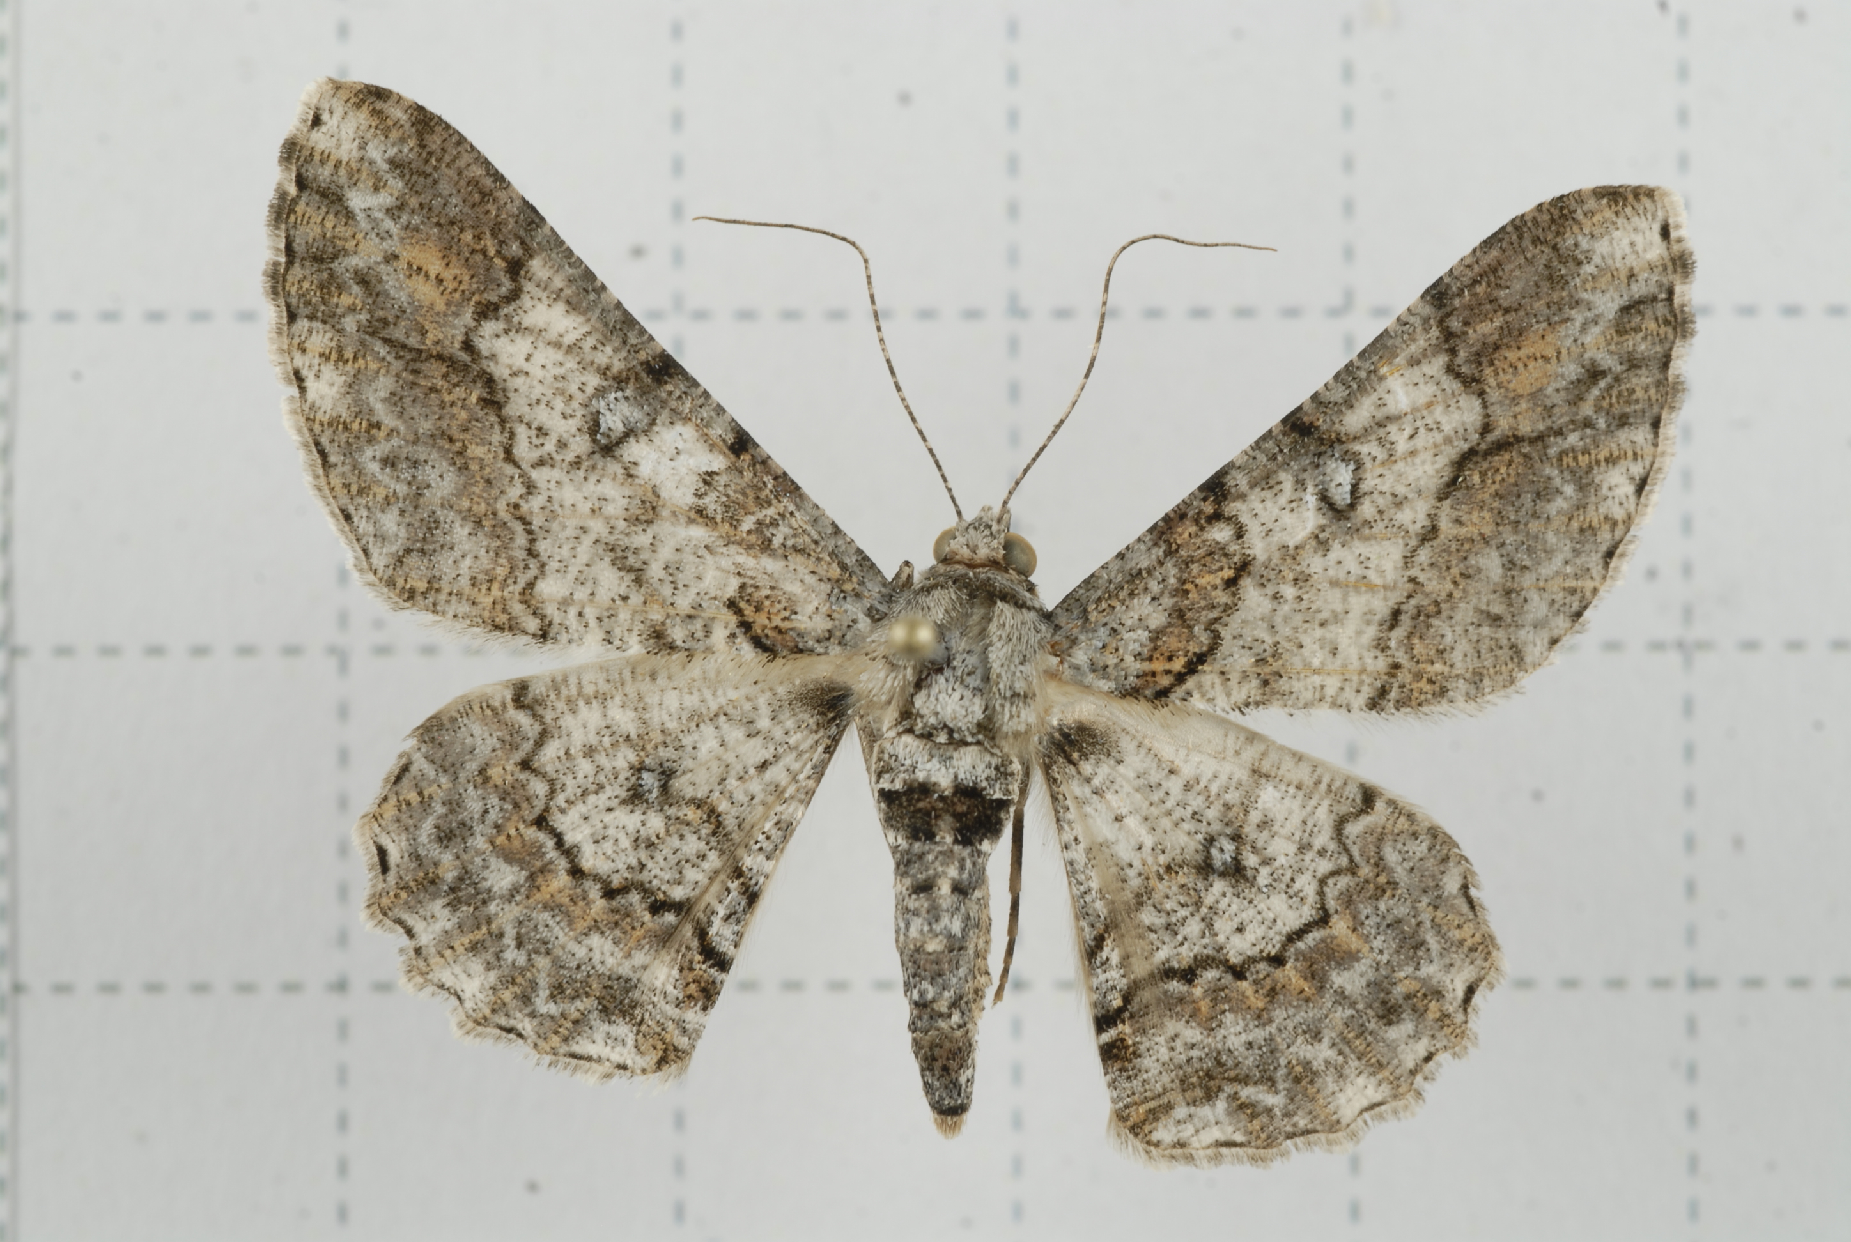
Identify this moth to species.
Cleora fraterna
